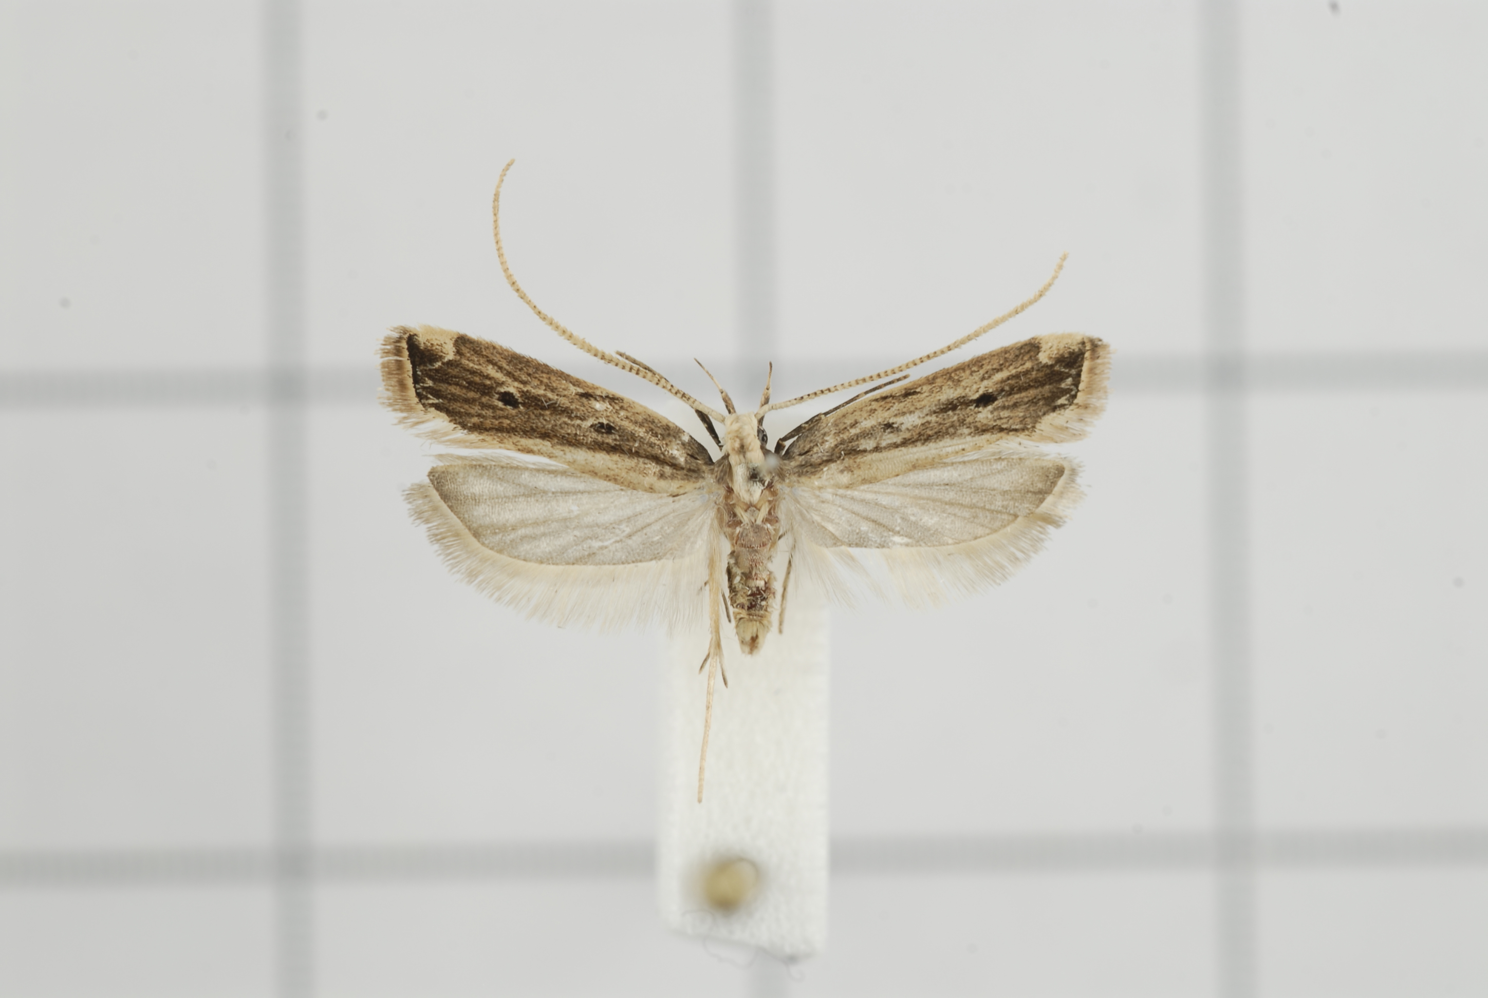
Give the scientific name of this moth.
Athymoris liukueiensis
